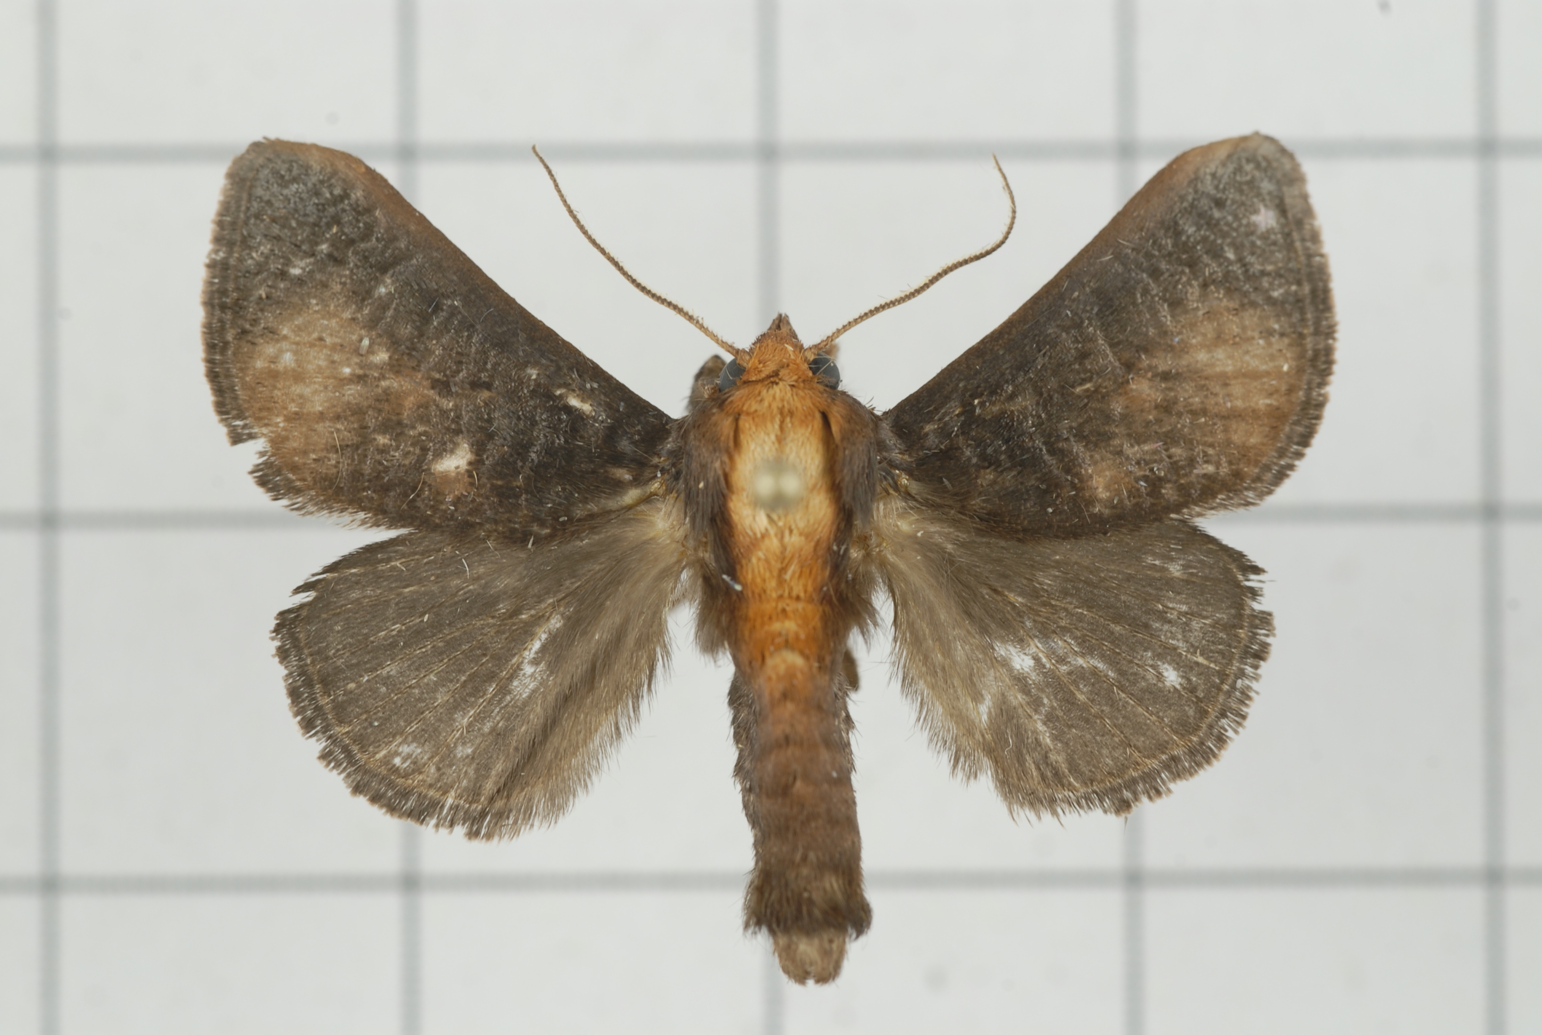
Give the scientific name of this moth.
Iraga rugosa
